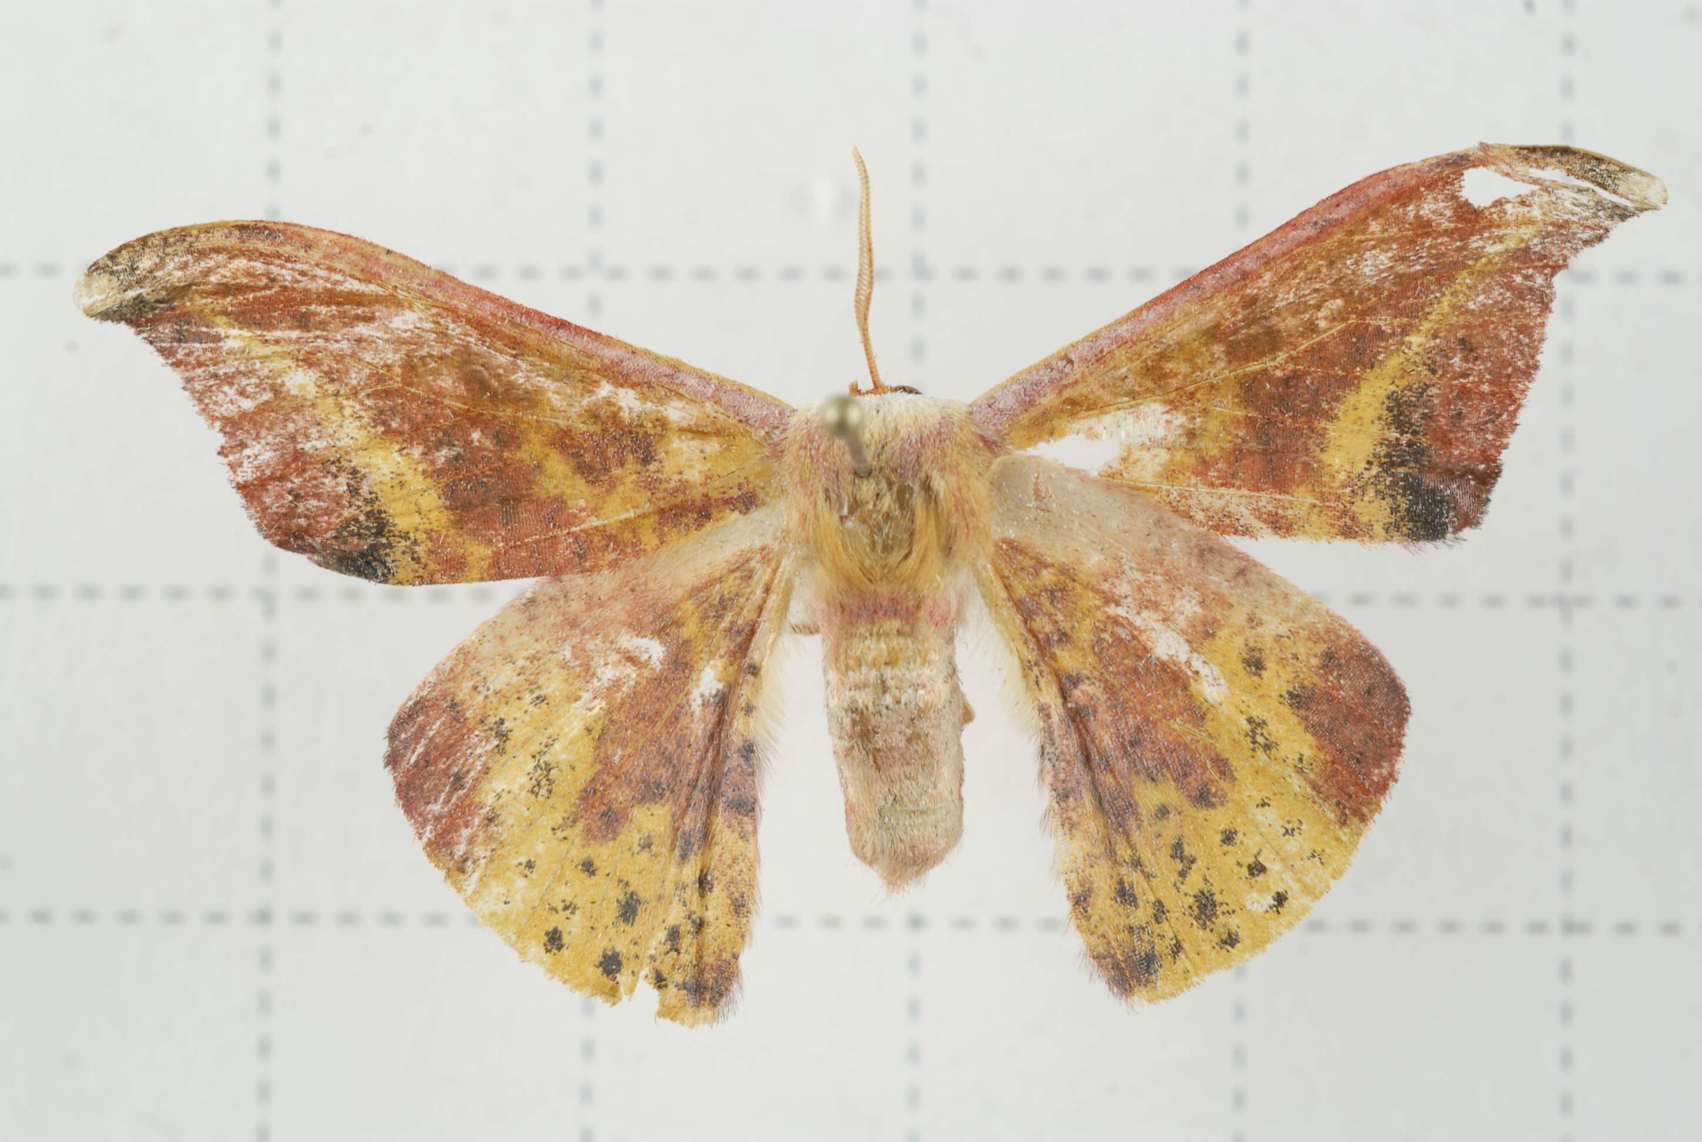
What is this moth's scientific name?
Oreta fuscopurpurea
